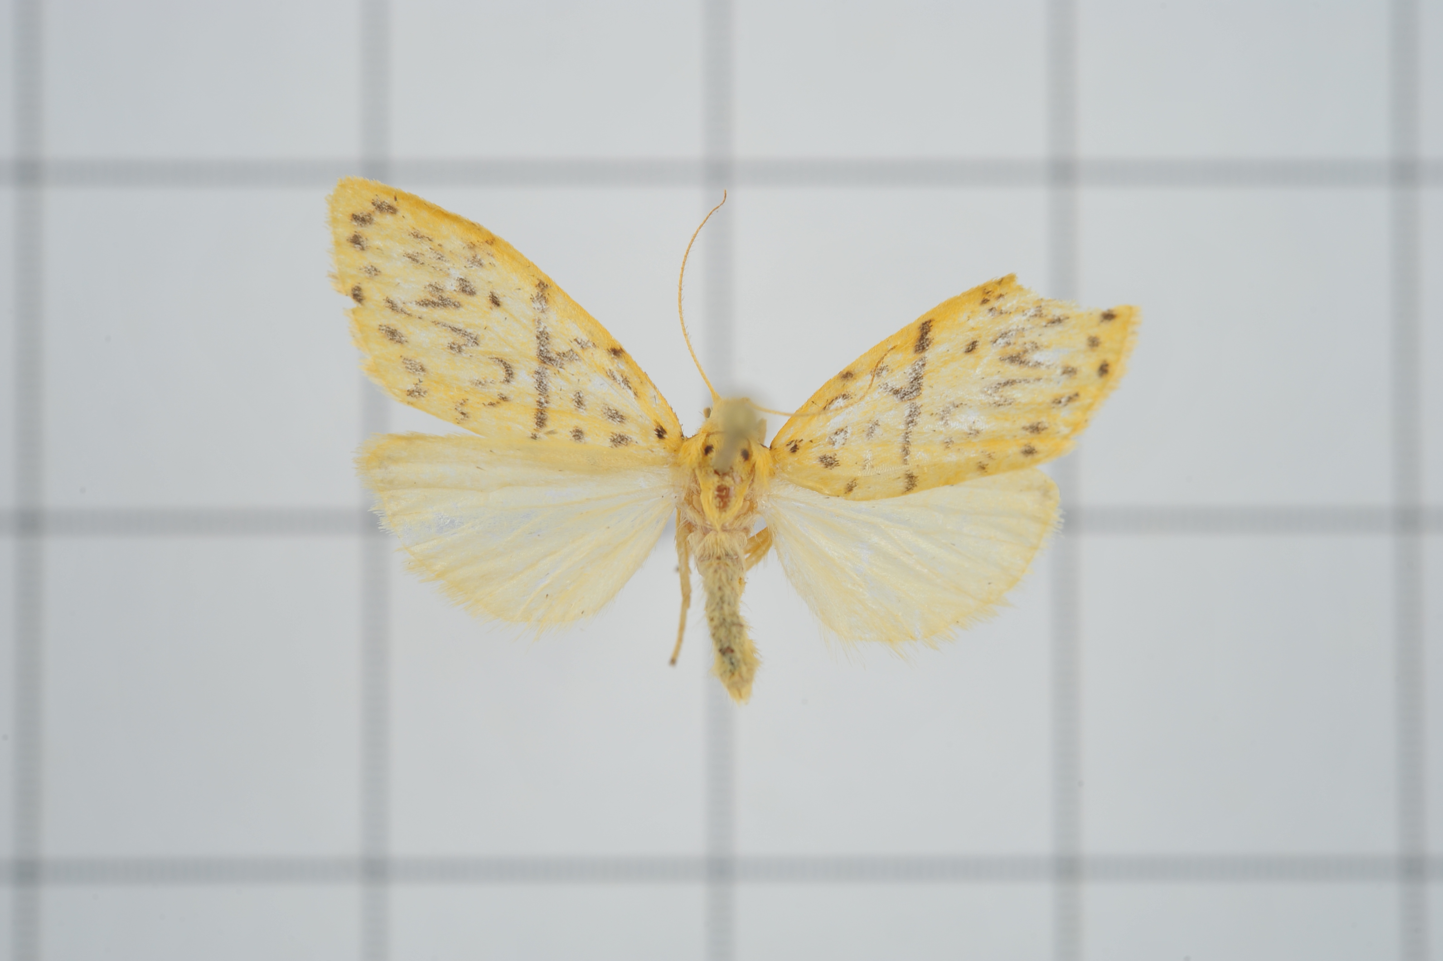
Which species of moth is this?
Huangilene alikangiae alikangiae
